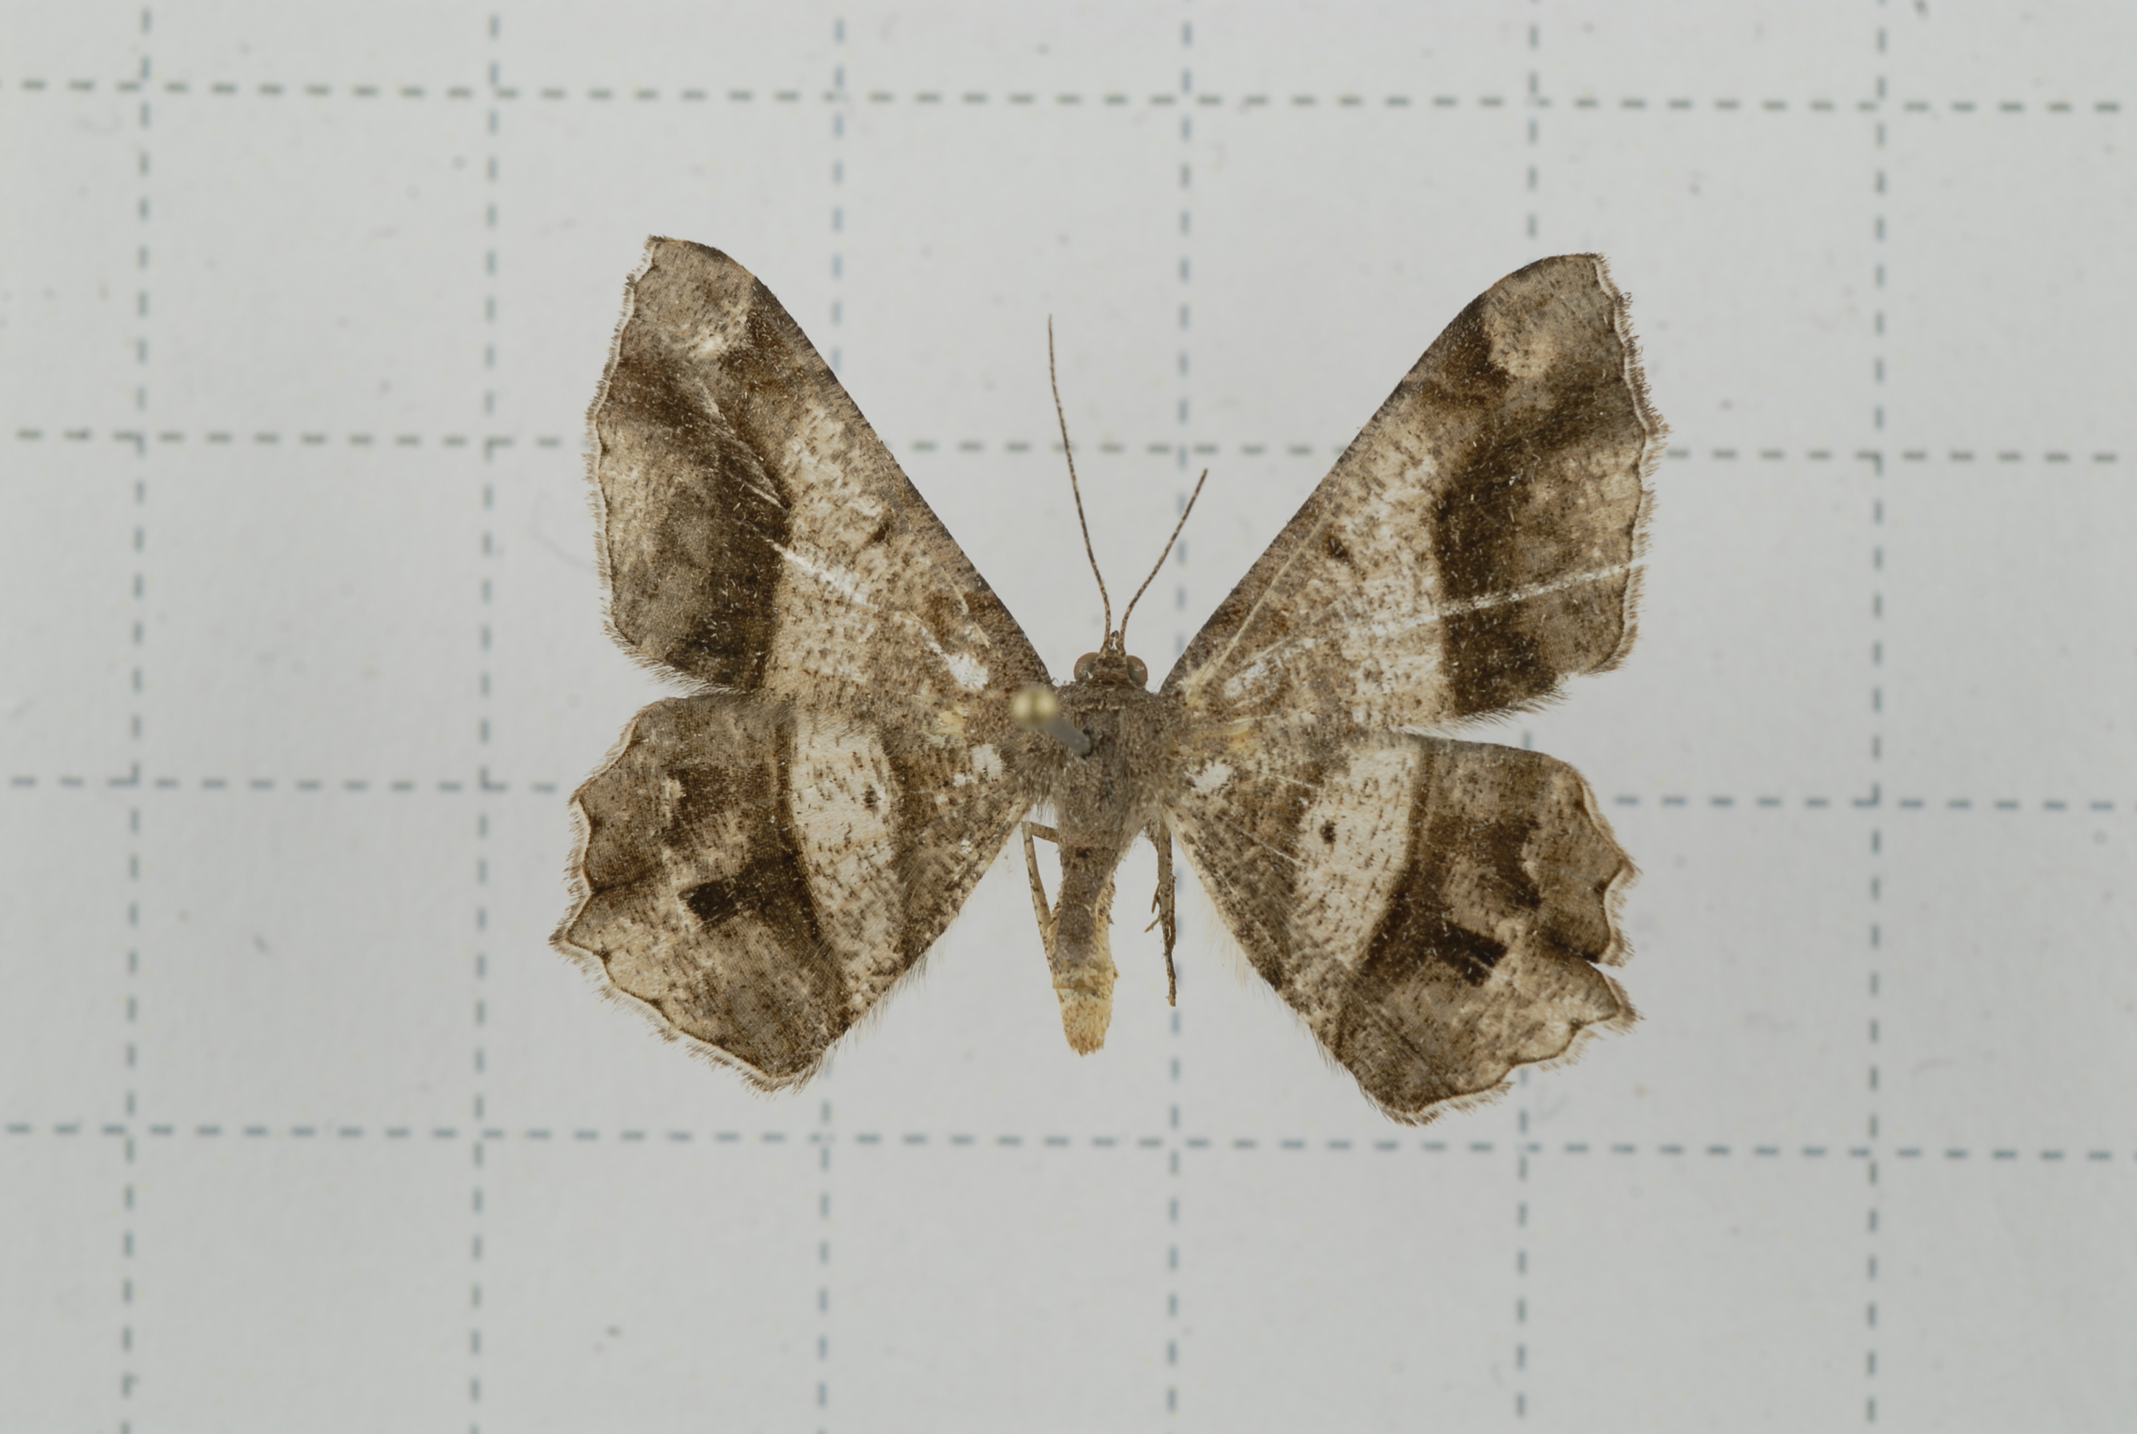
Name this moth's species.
Chiasmia inchoata
